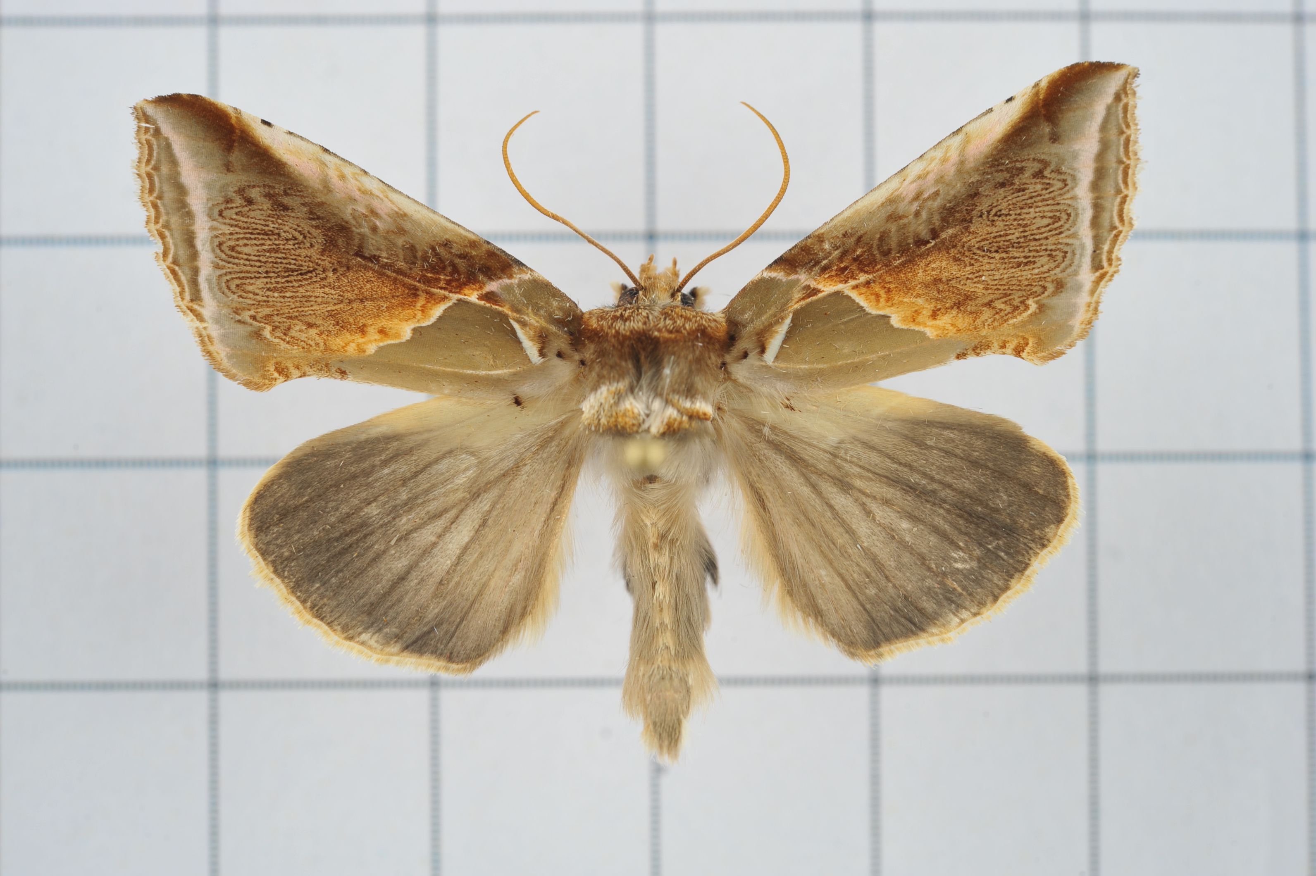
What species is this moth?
Habrosyne indica formosana
